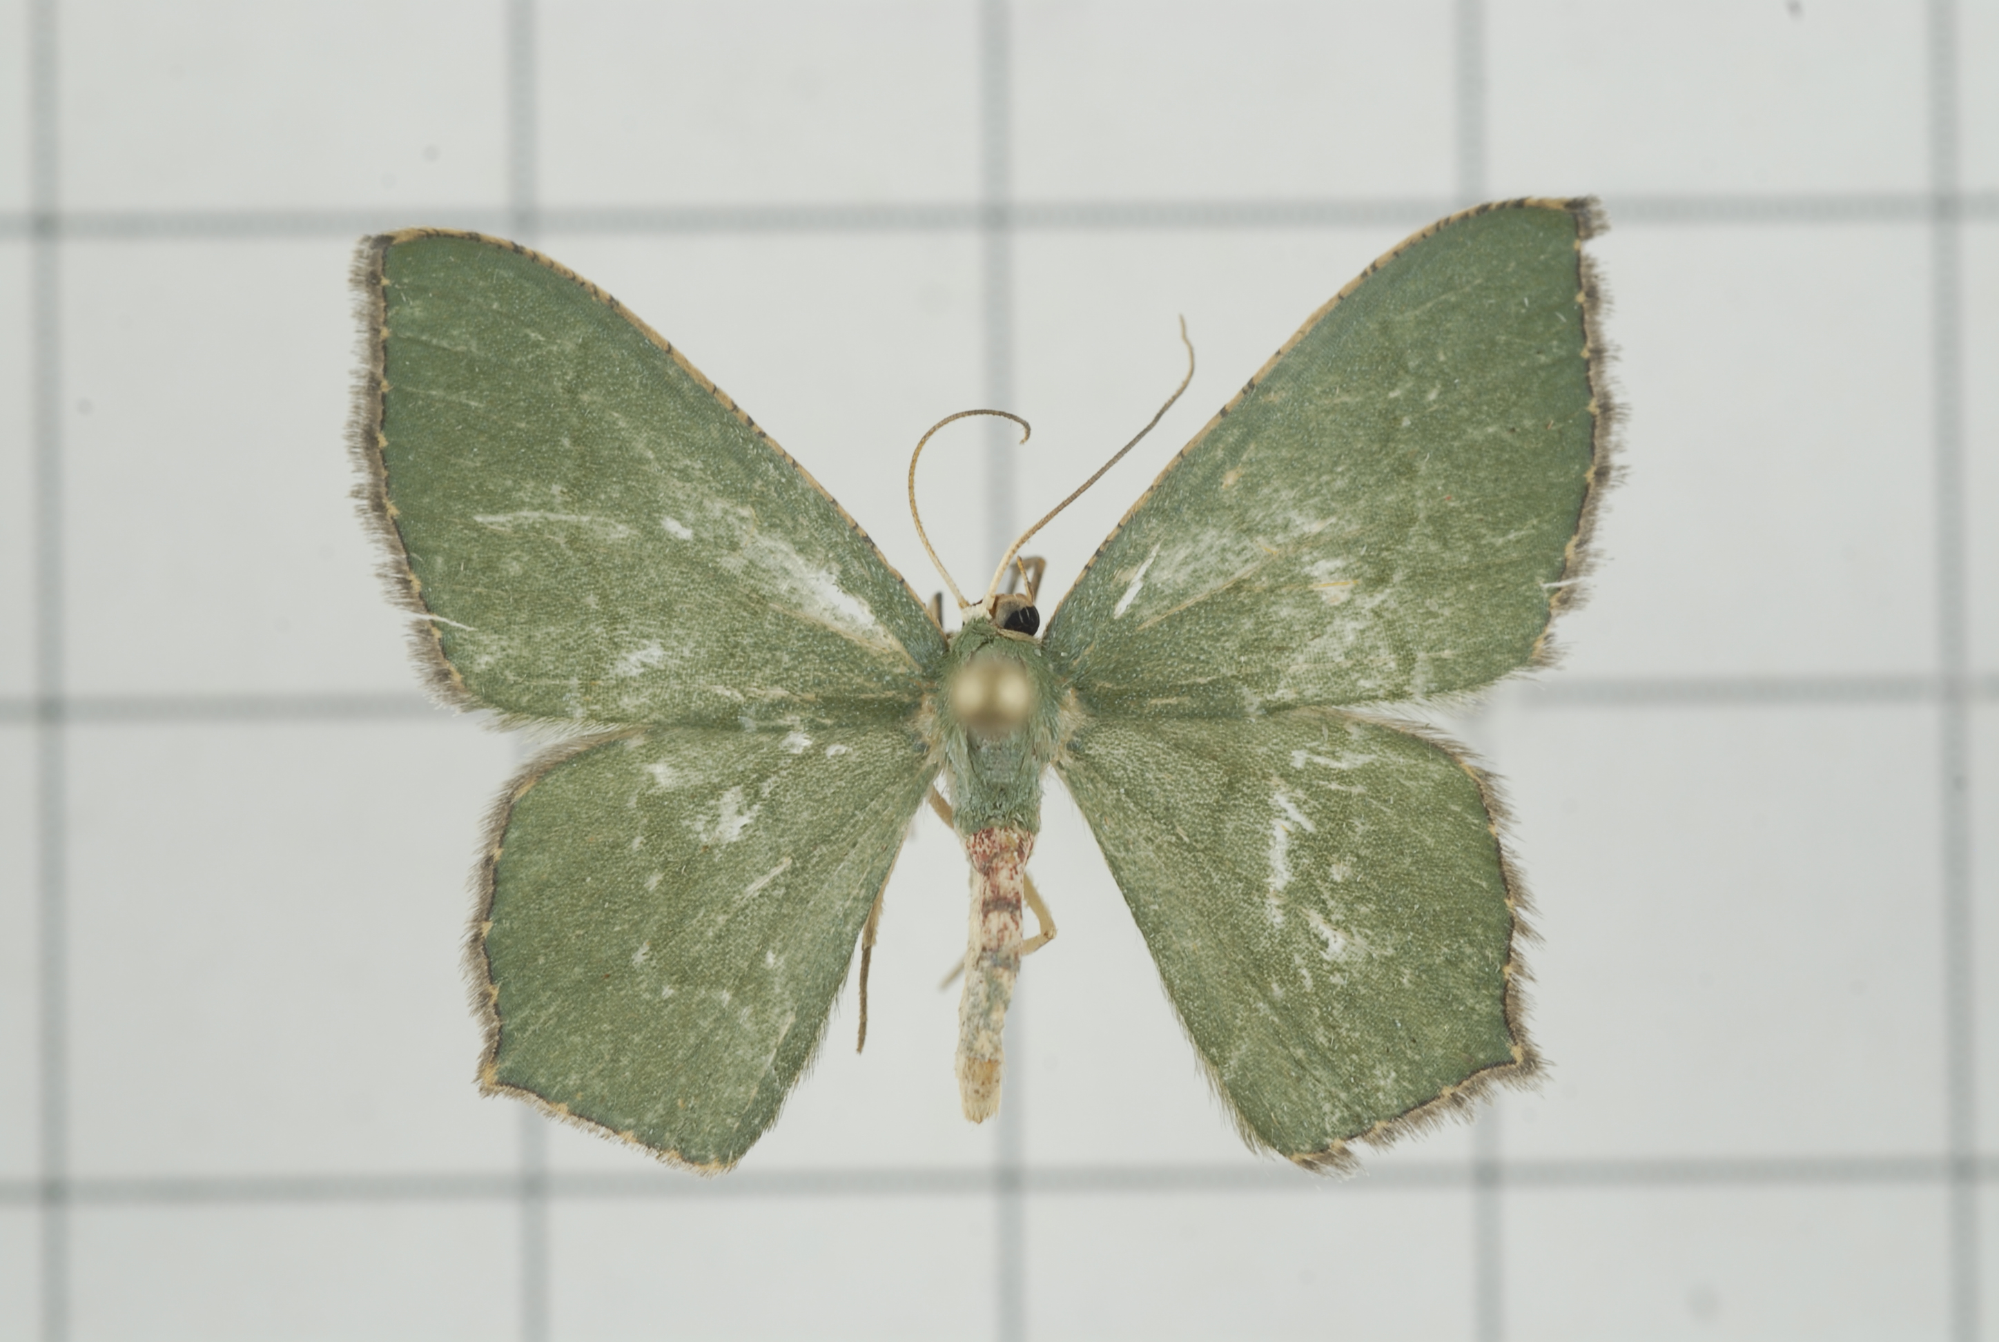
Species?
Hemithea pallidimunda
